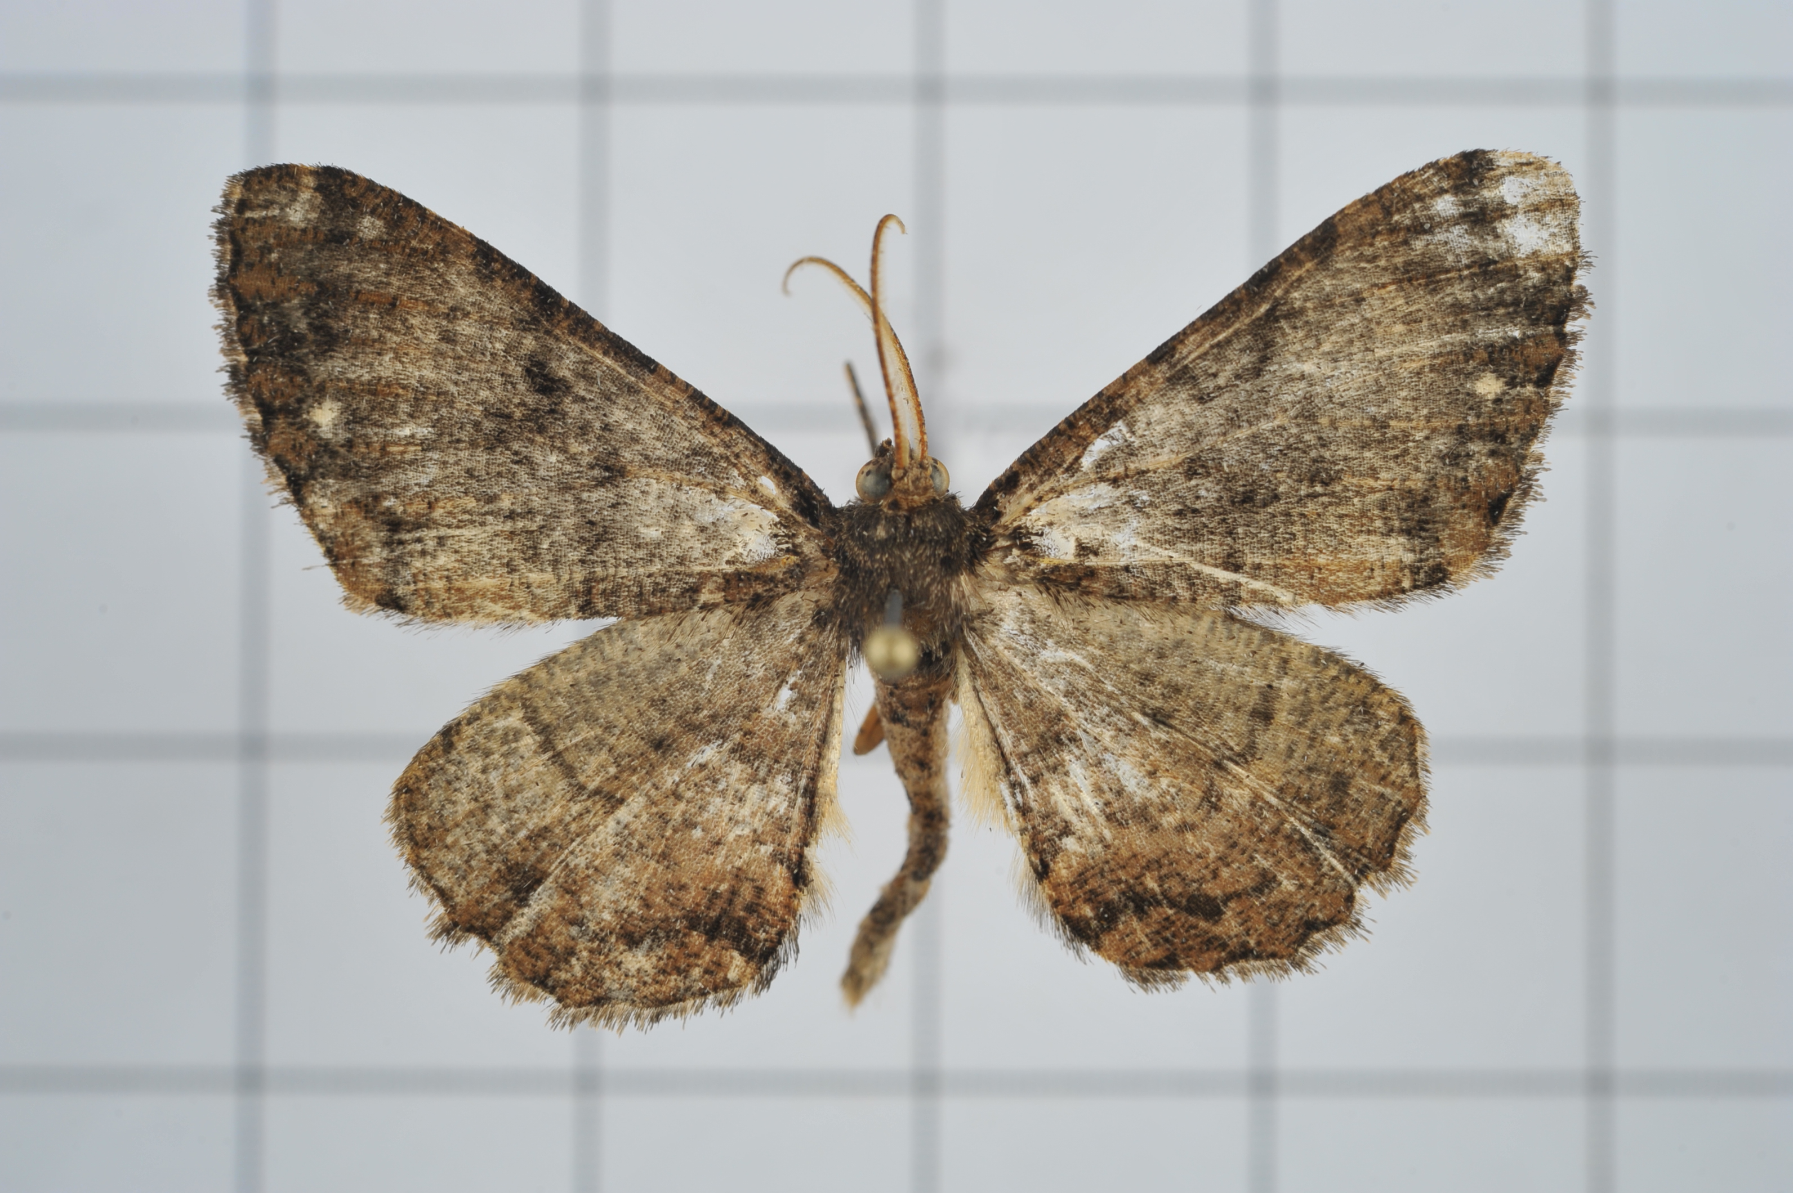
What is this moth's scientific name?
Parectropis subflava
